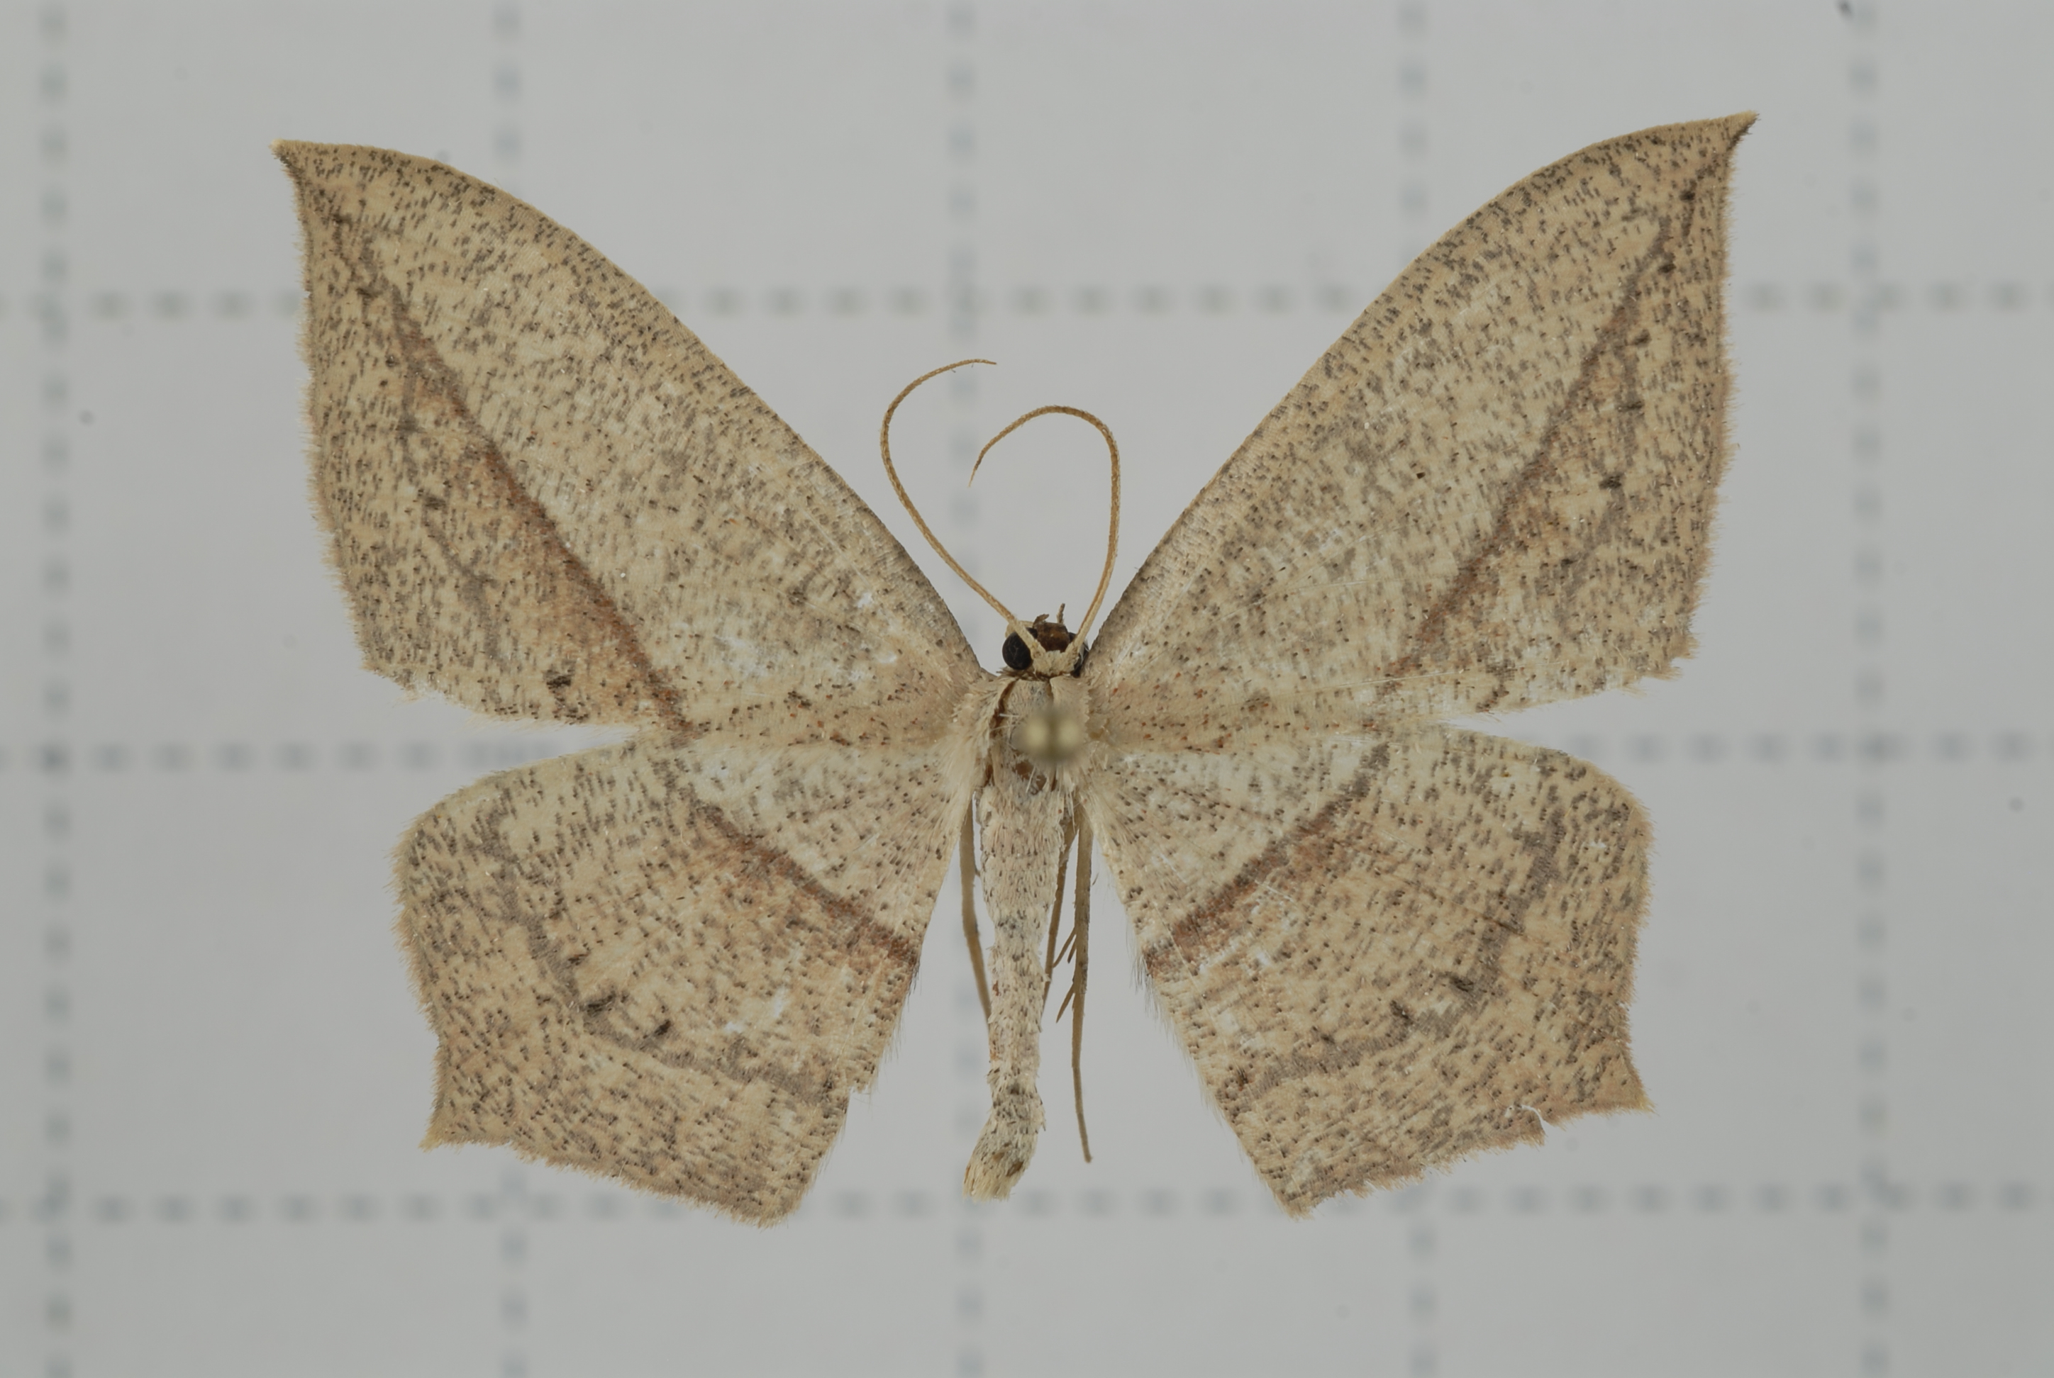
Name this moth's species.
Timandra stueningi
